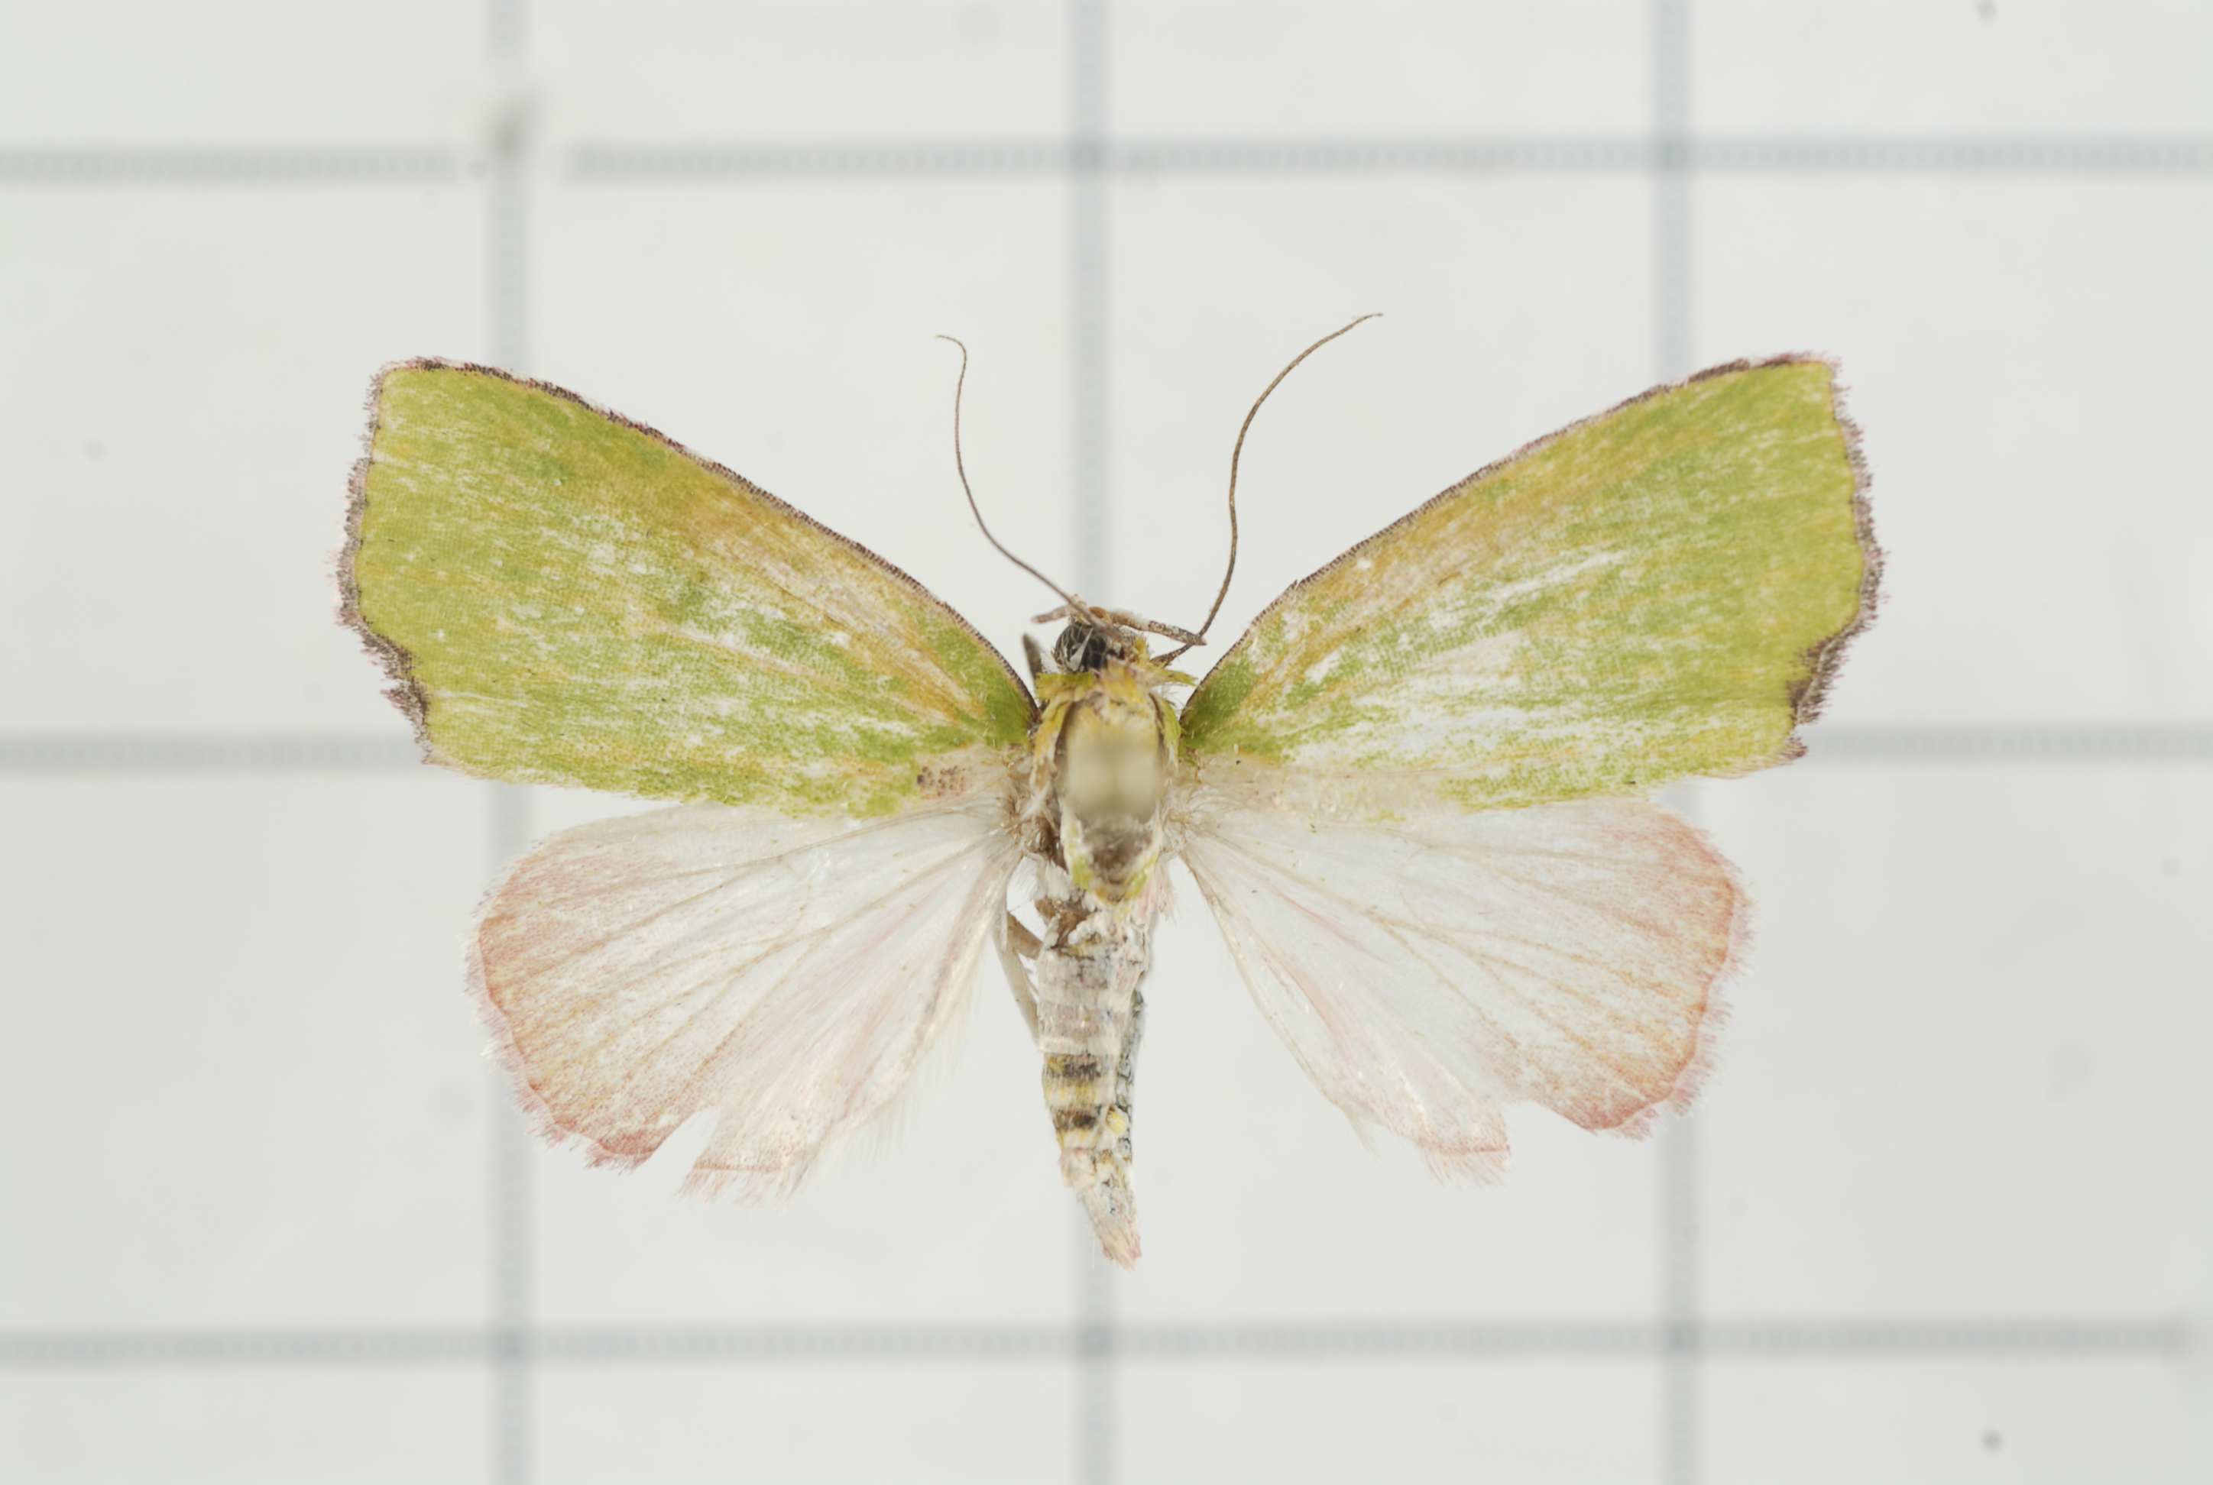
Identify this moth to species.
Paracrama angulata
